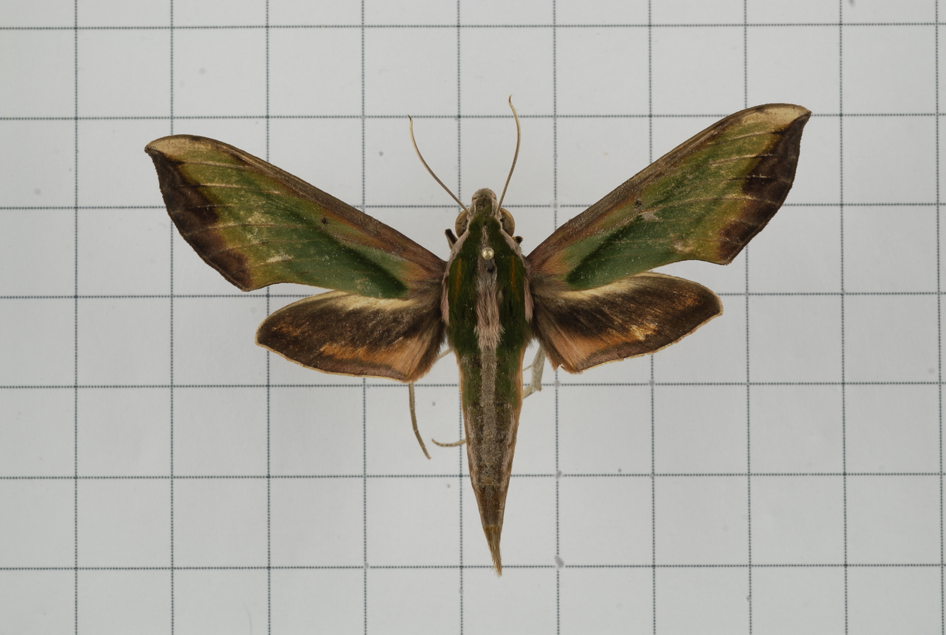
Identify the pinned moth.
Pergesa acteus
